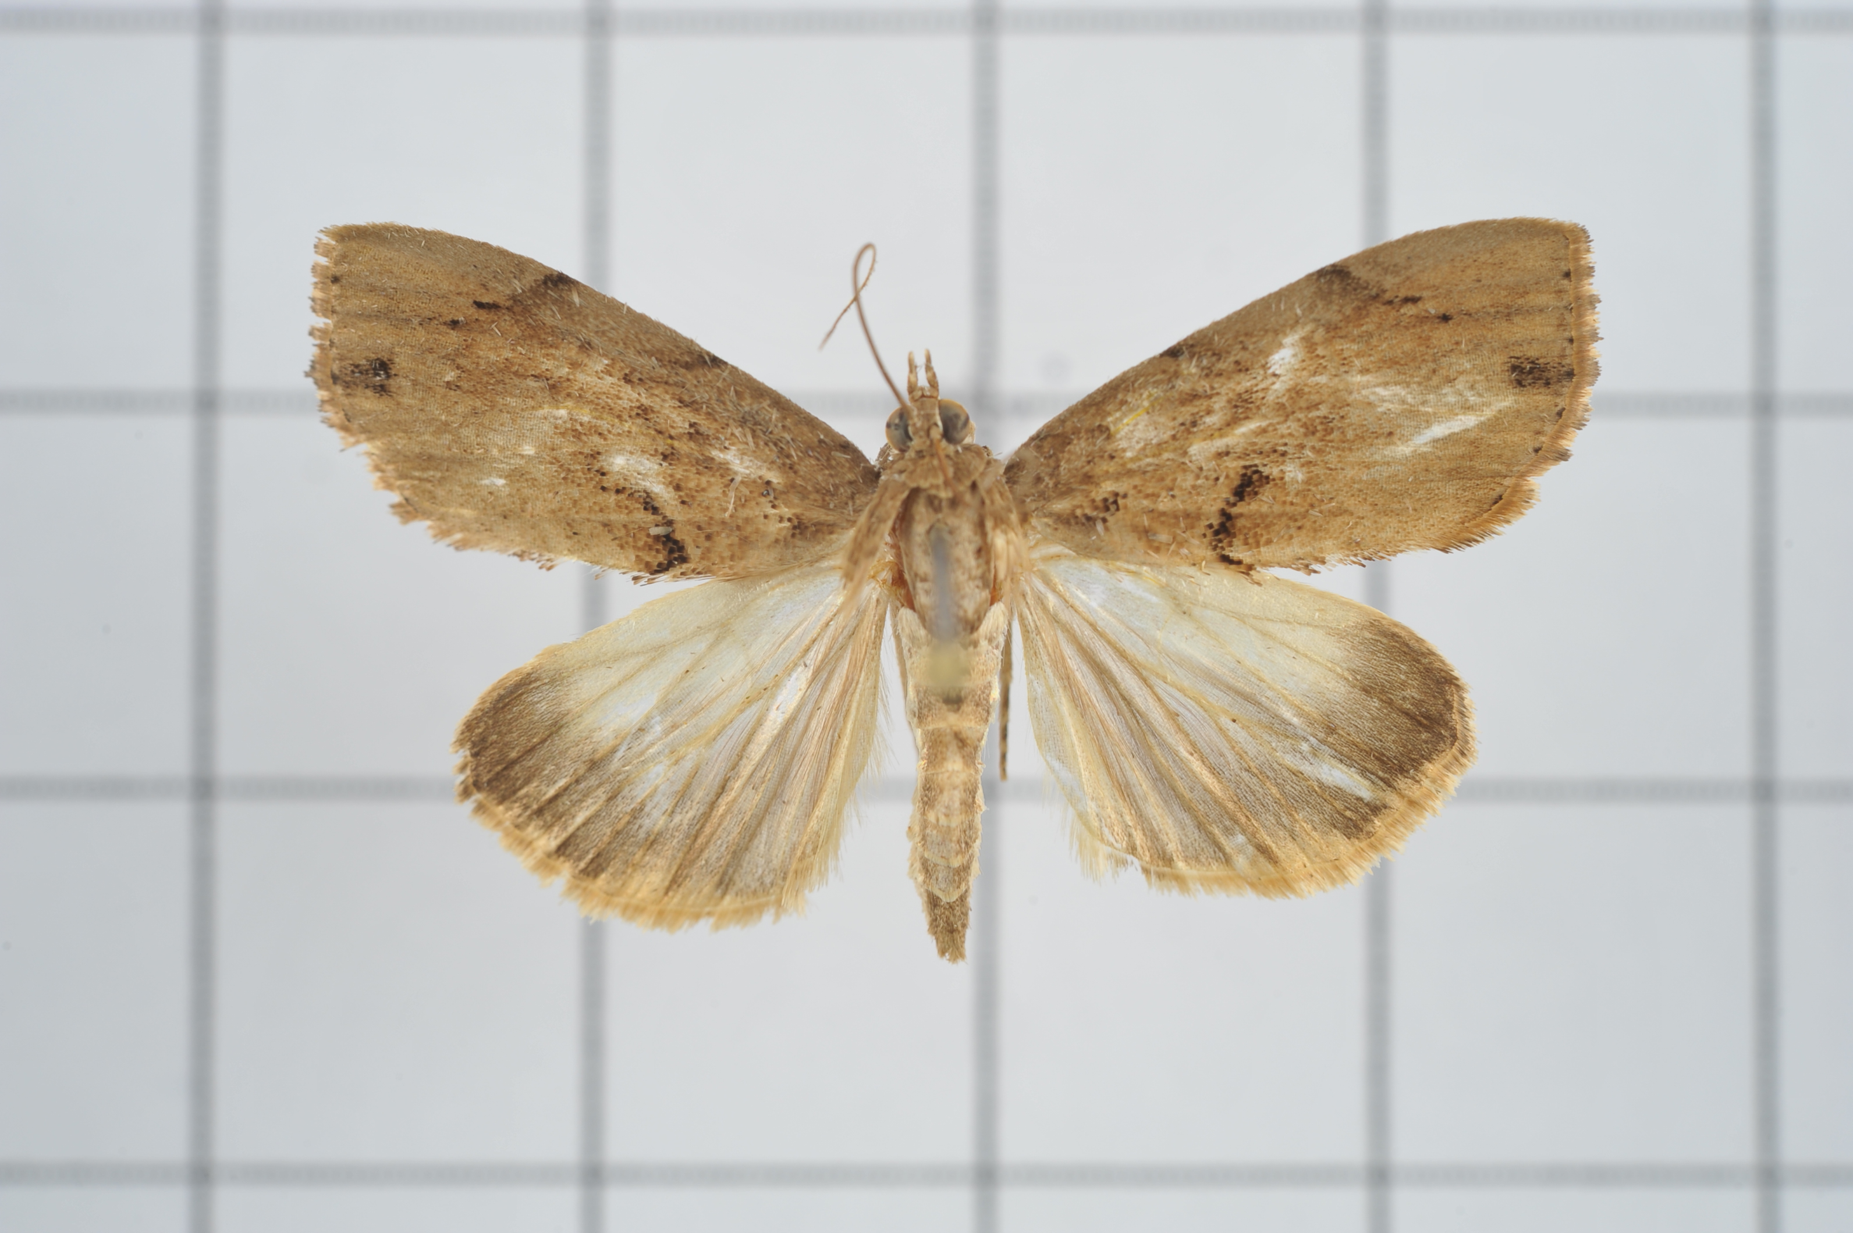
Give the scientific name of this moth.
Crocidolomia pavonana
